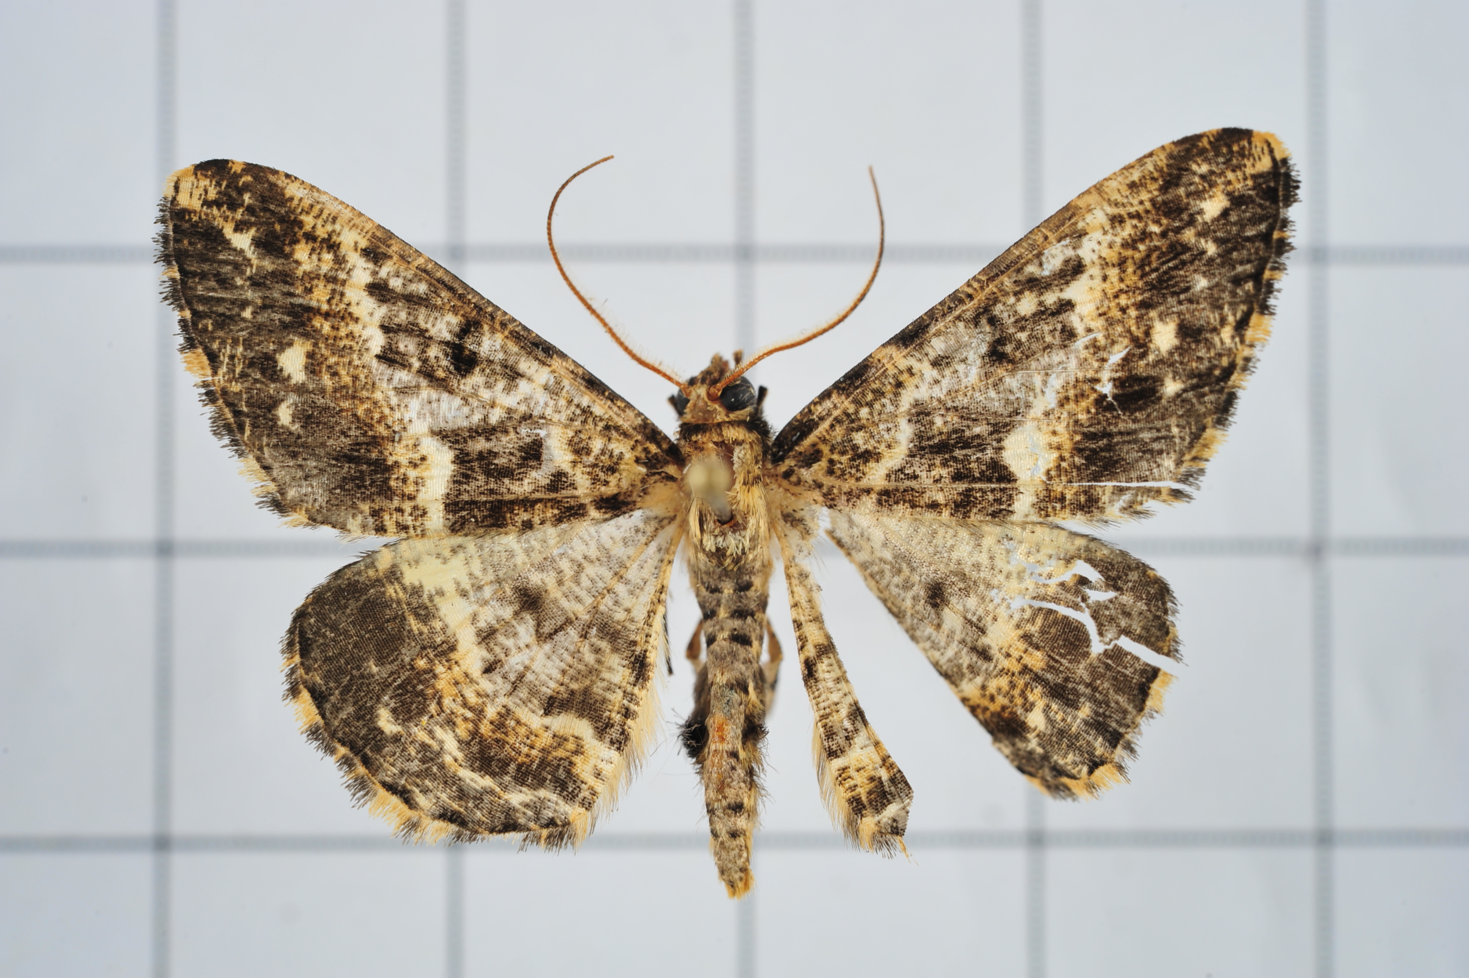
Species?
Harutaea flavizona
